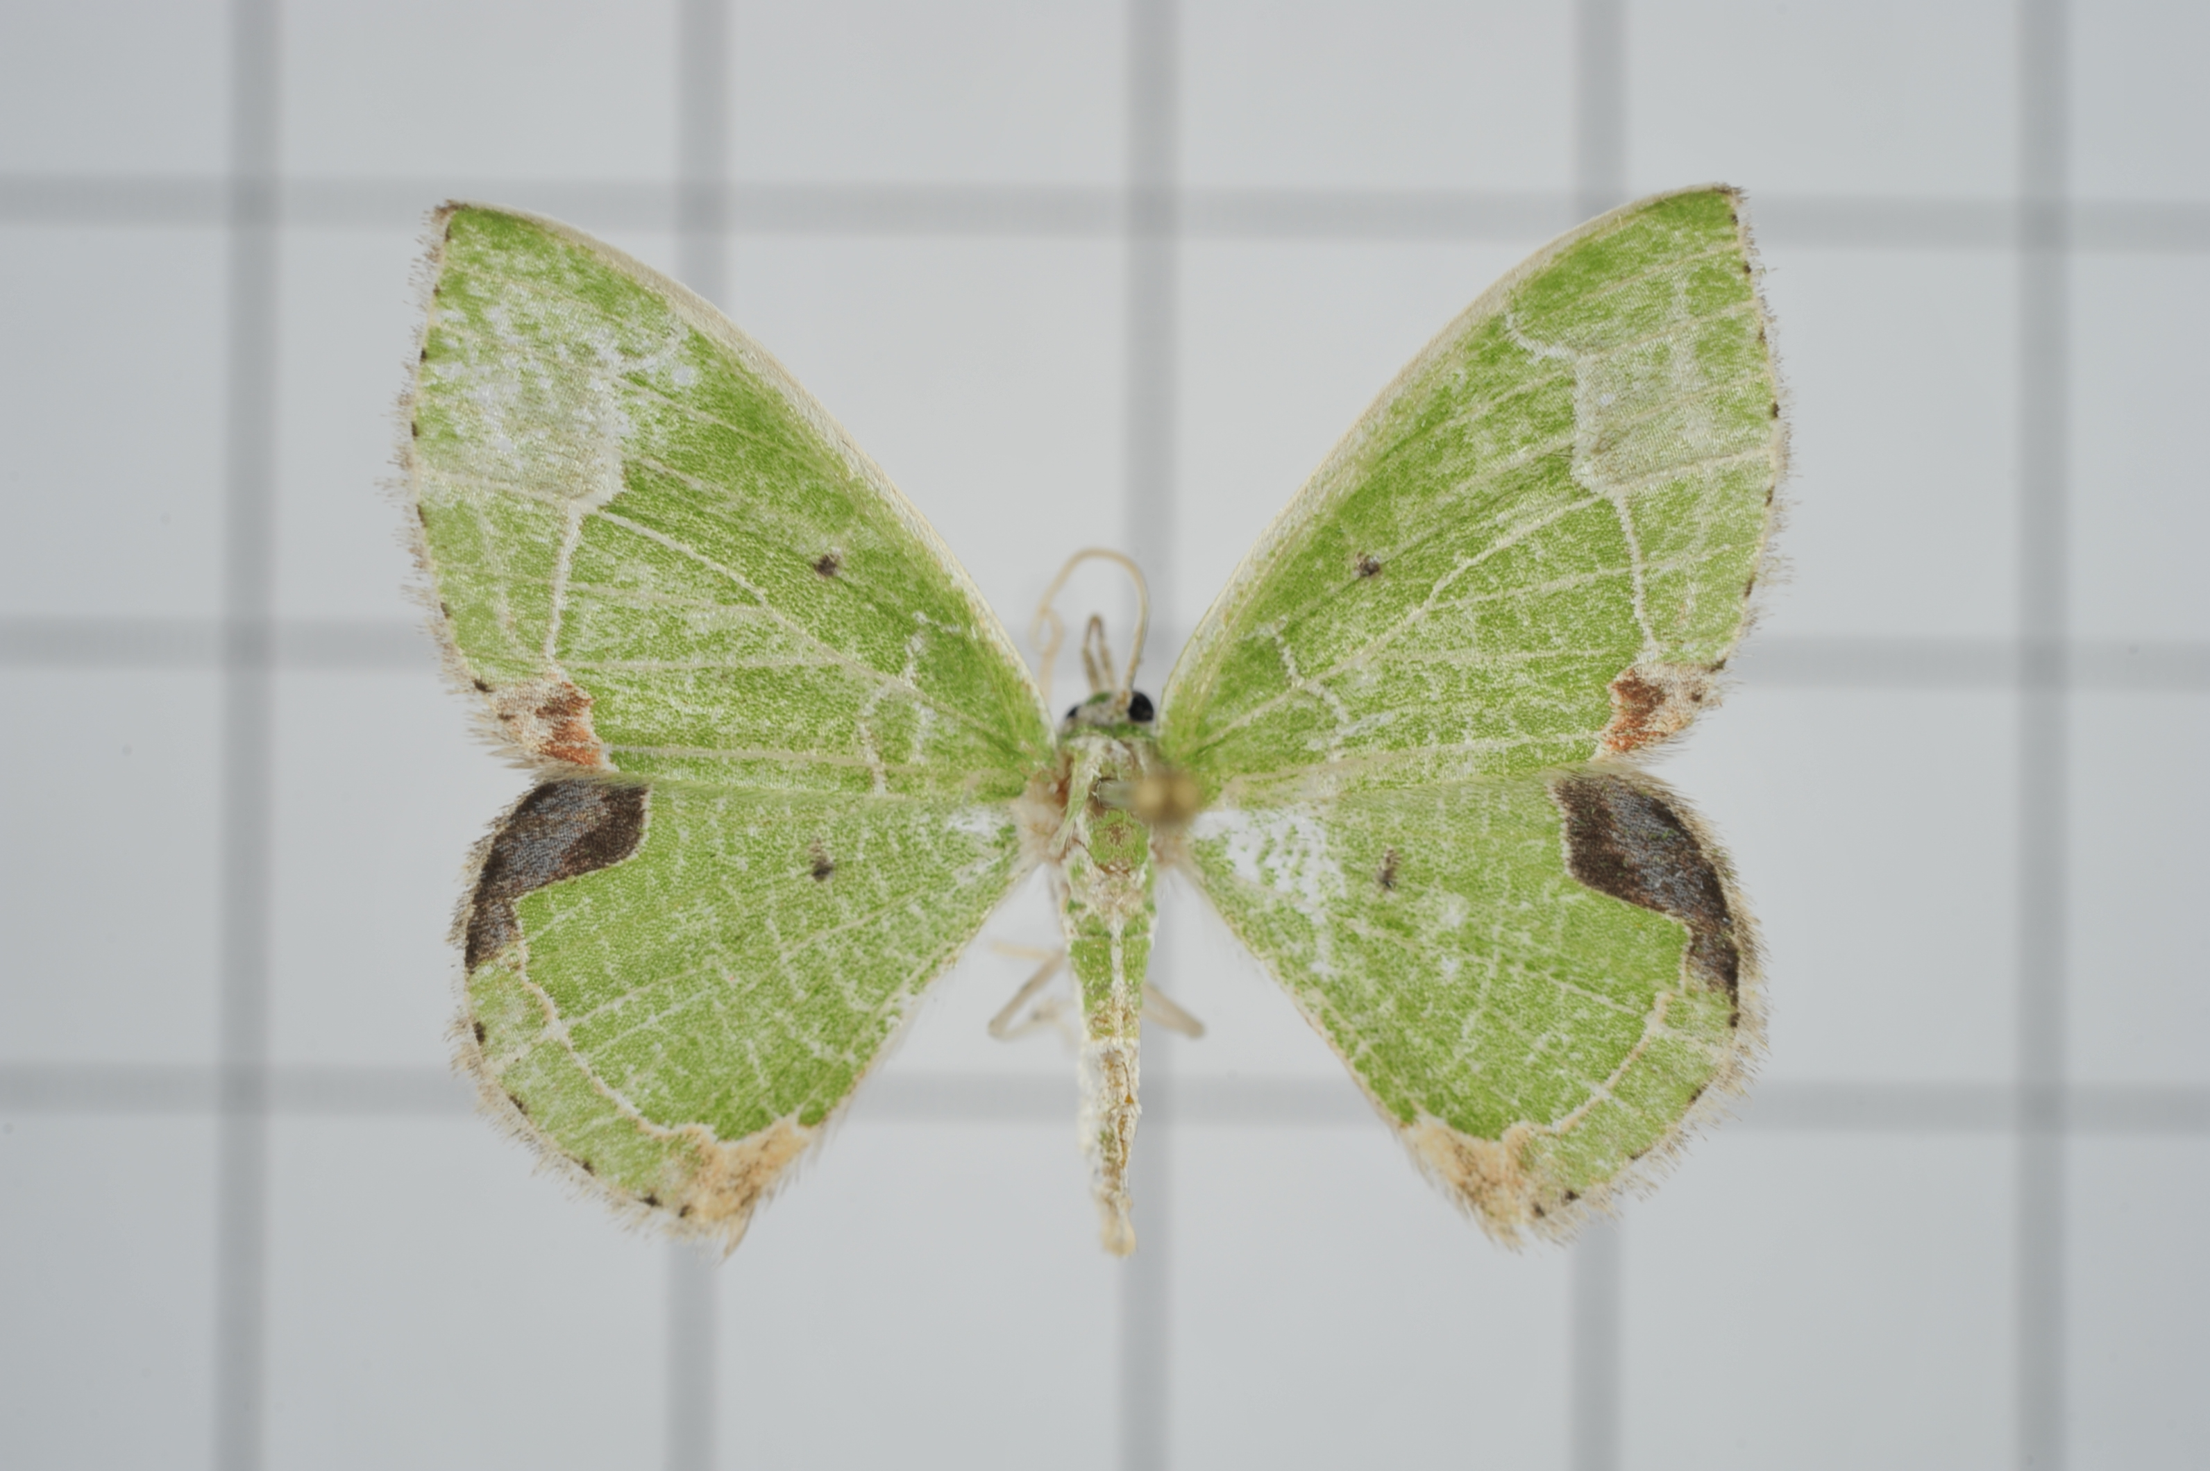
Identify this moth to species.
Comibaena subdelicata
